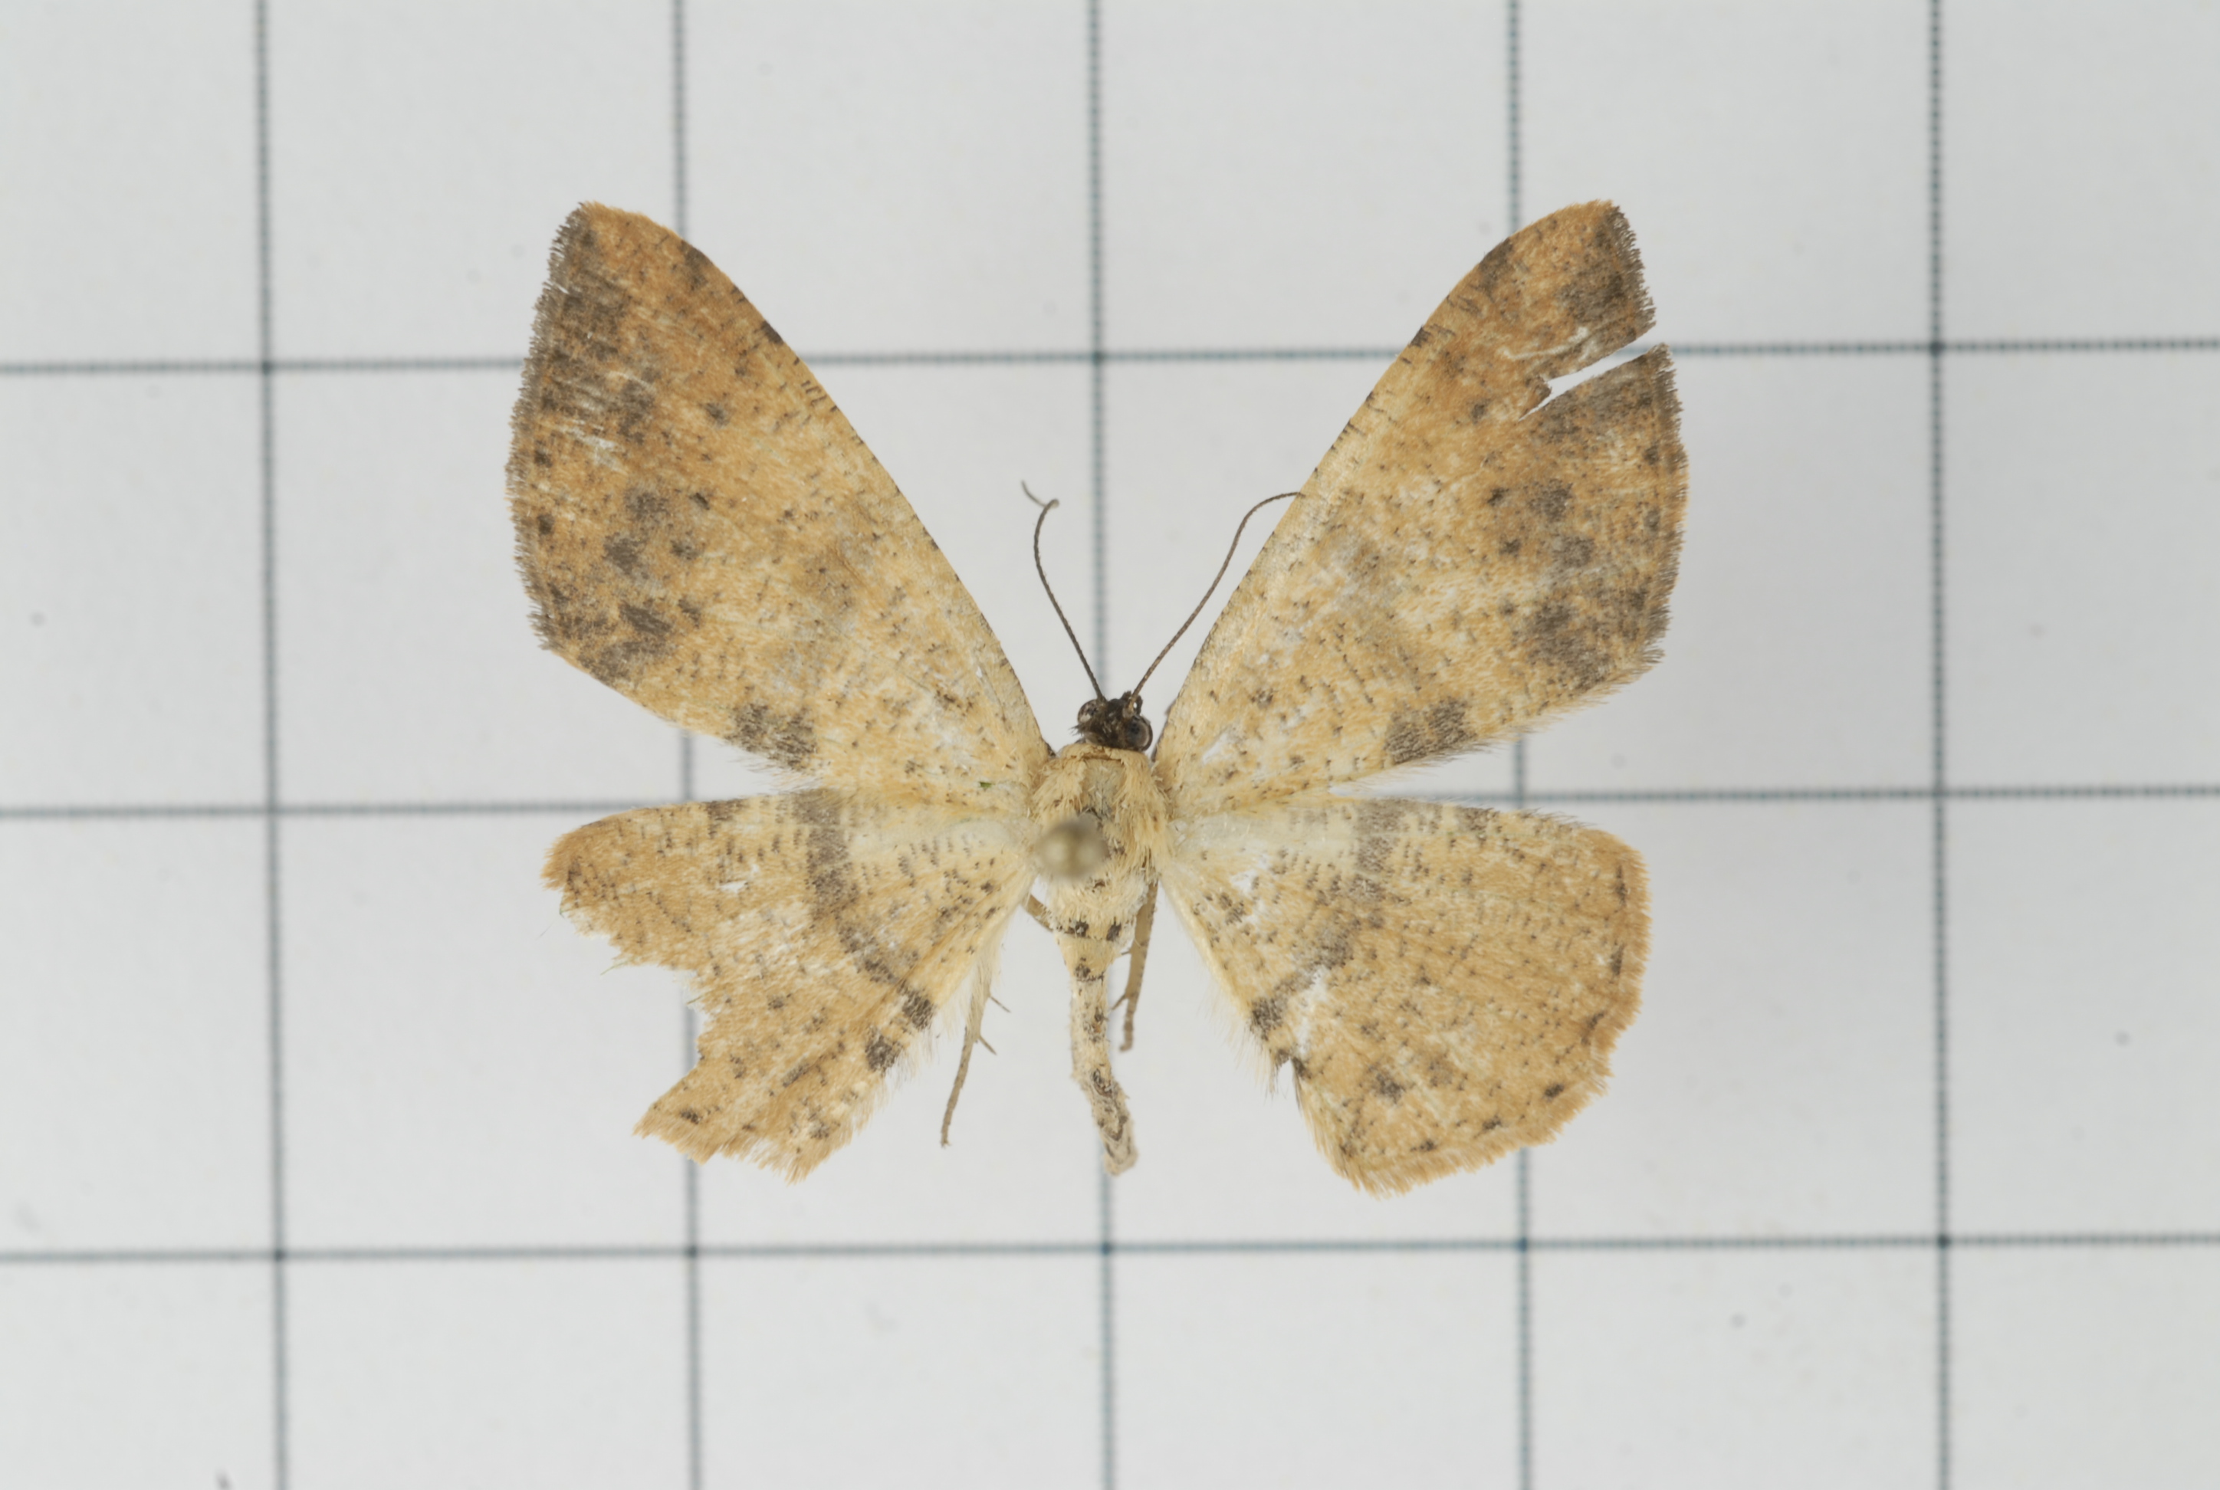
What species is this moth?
Lophobates inchoata
